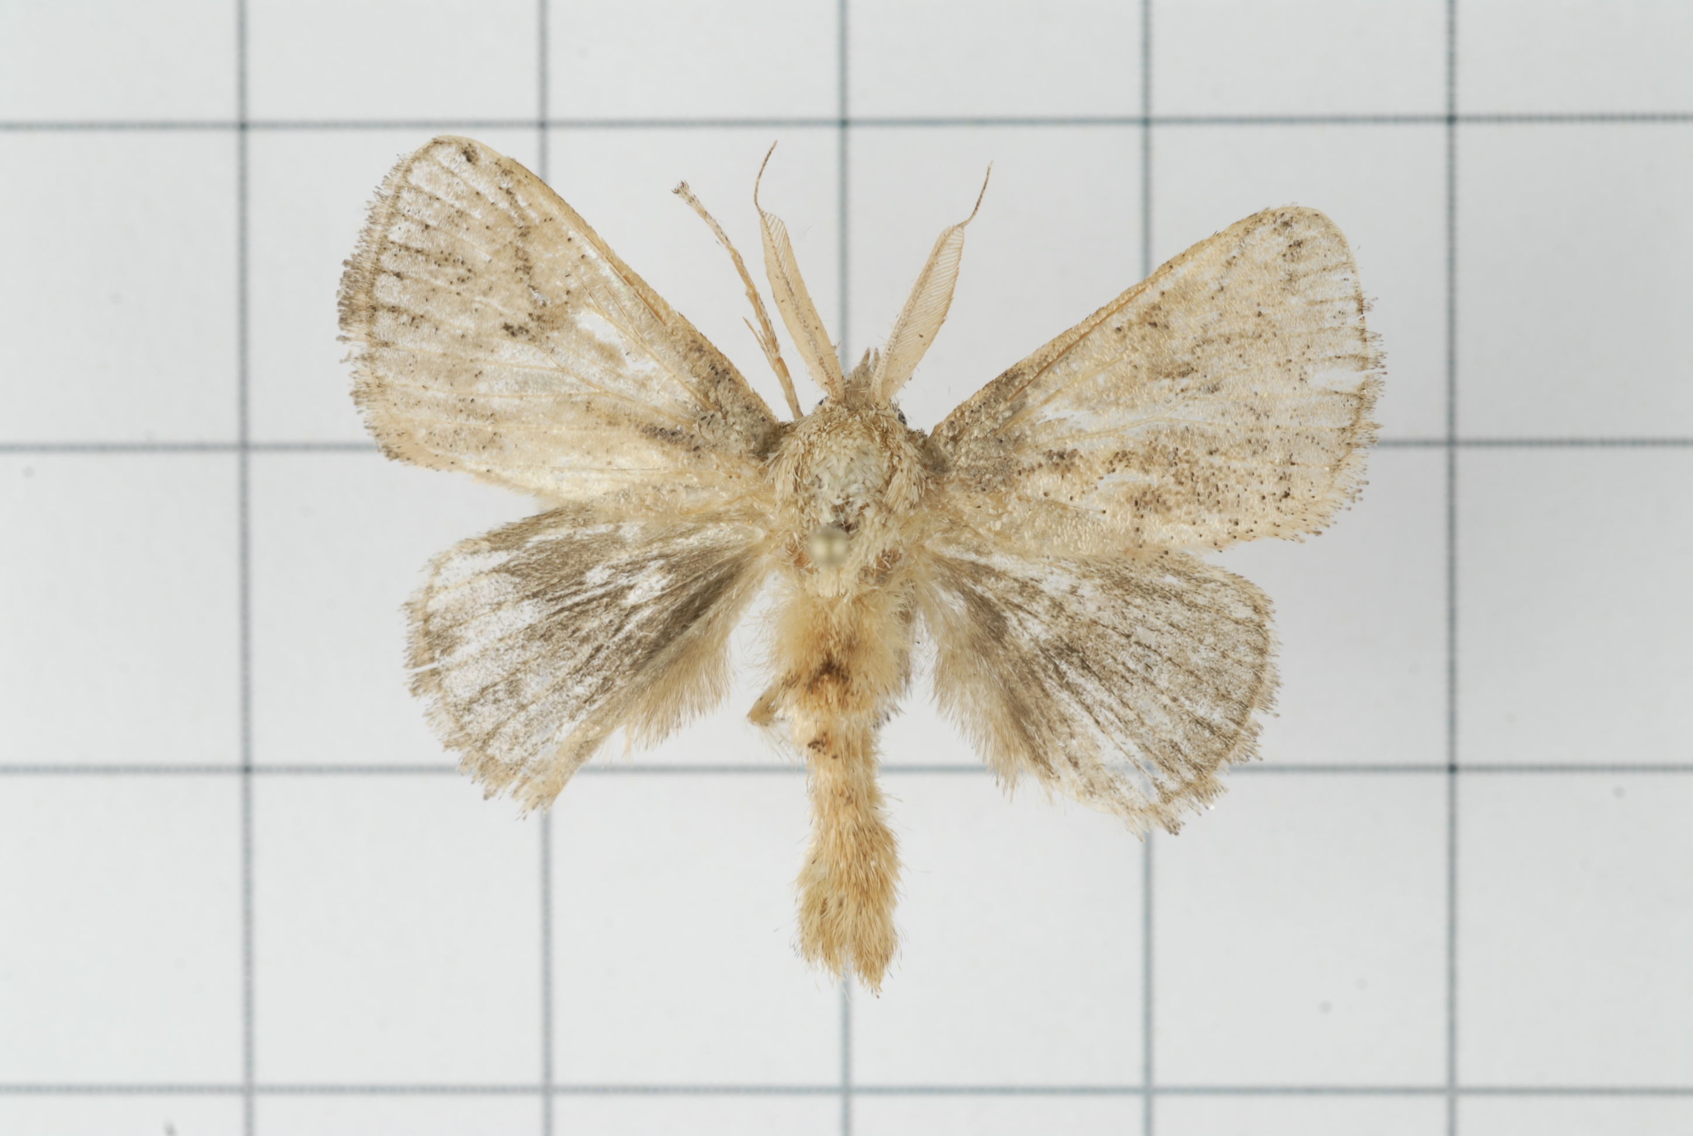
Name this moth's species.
Susica sinensis
